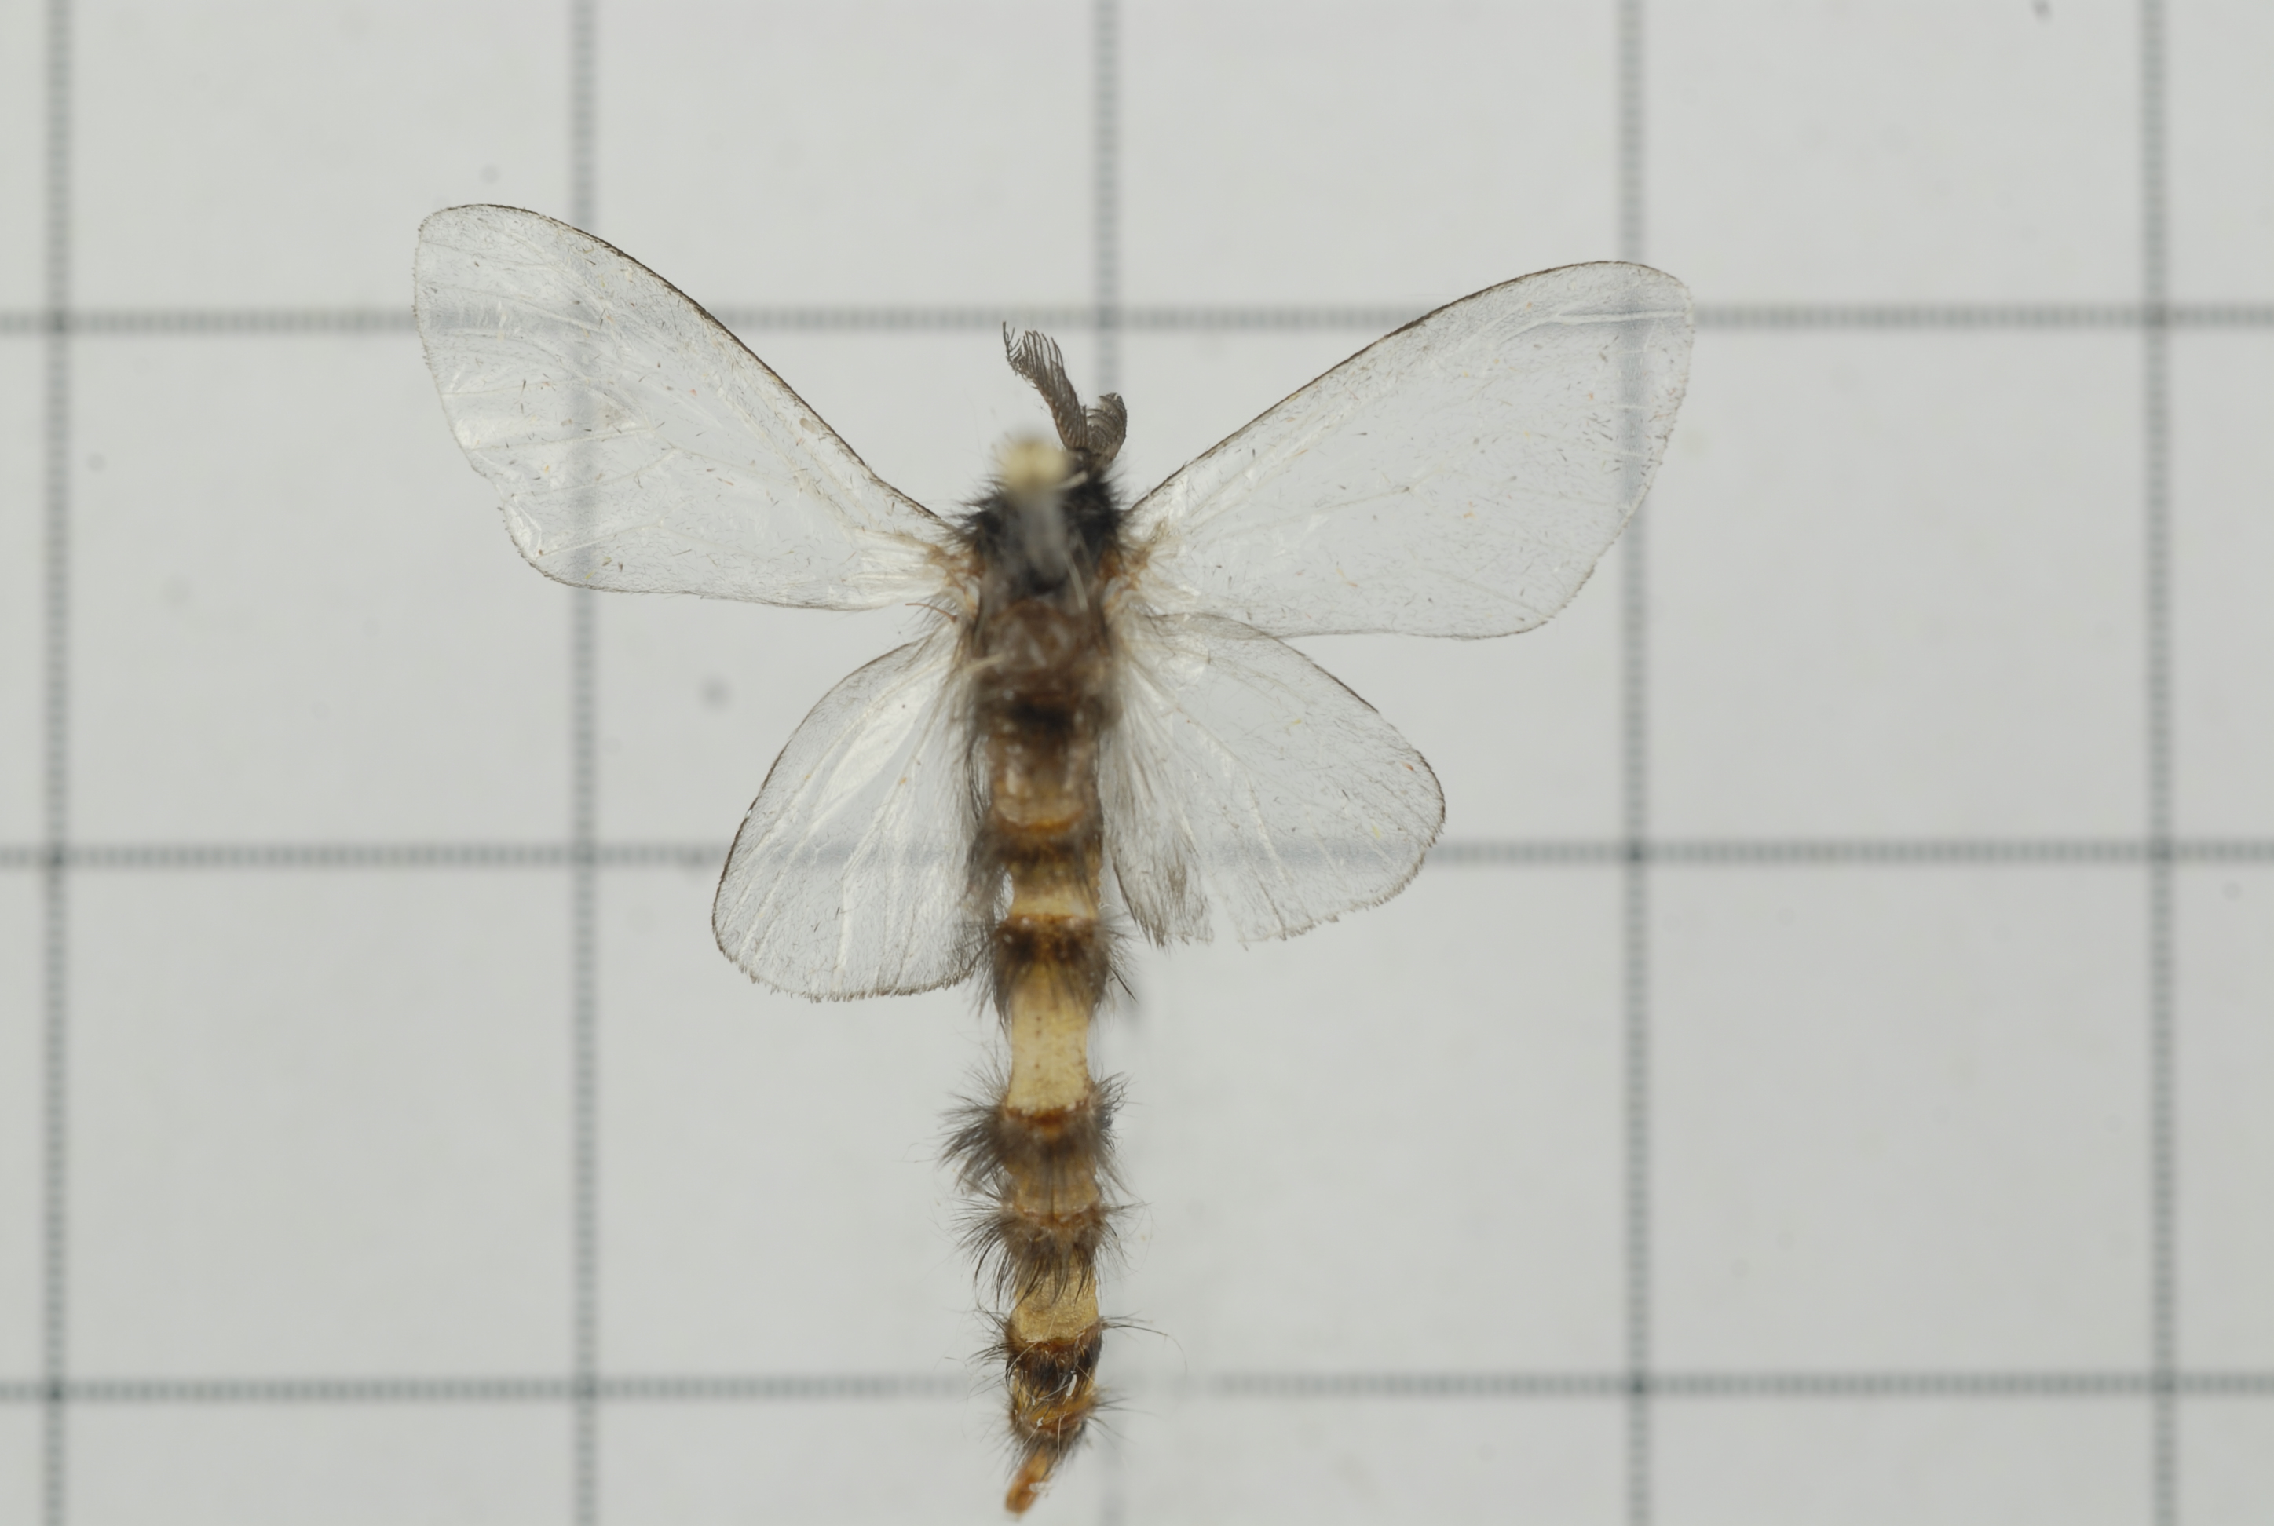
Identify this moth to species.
Eurukuttarus takahashii
